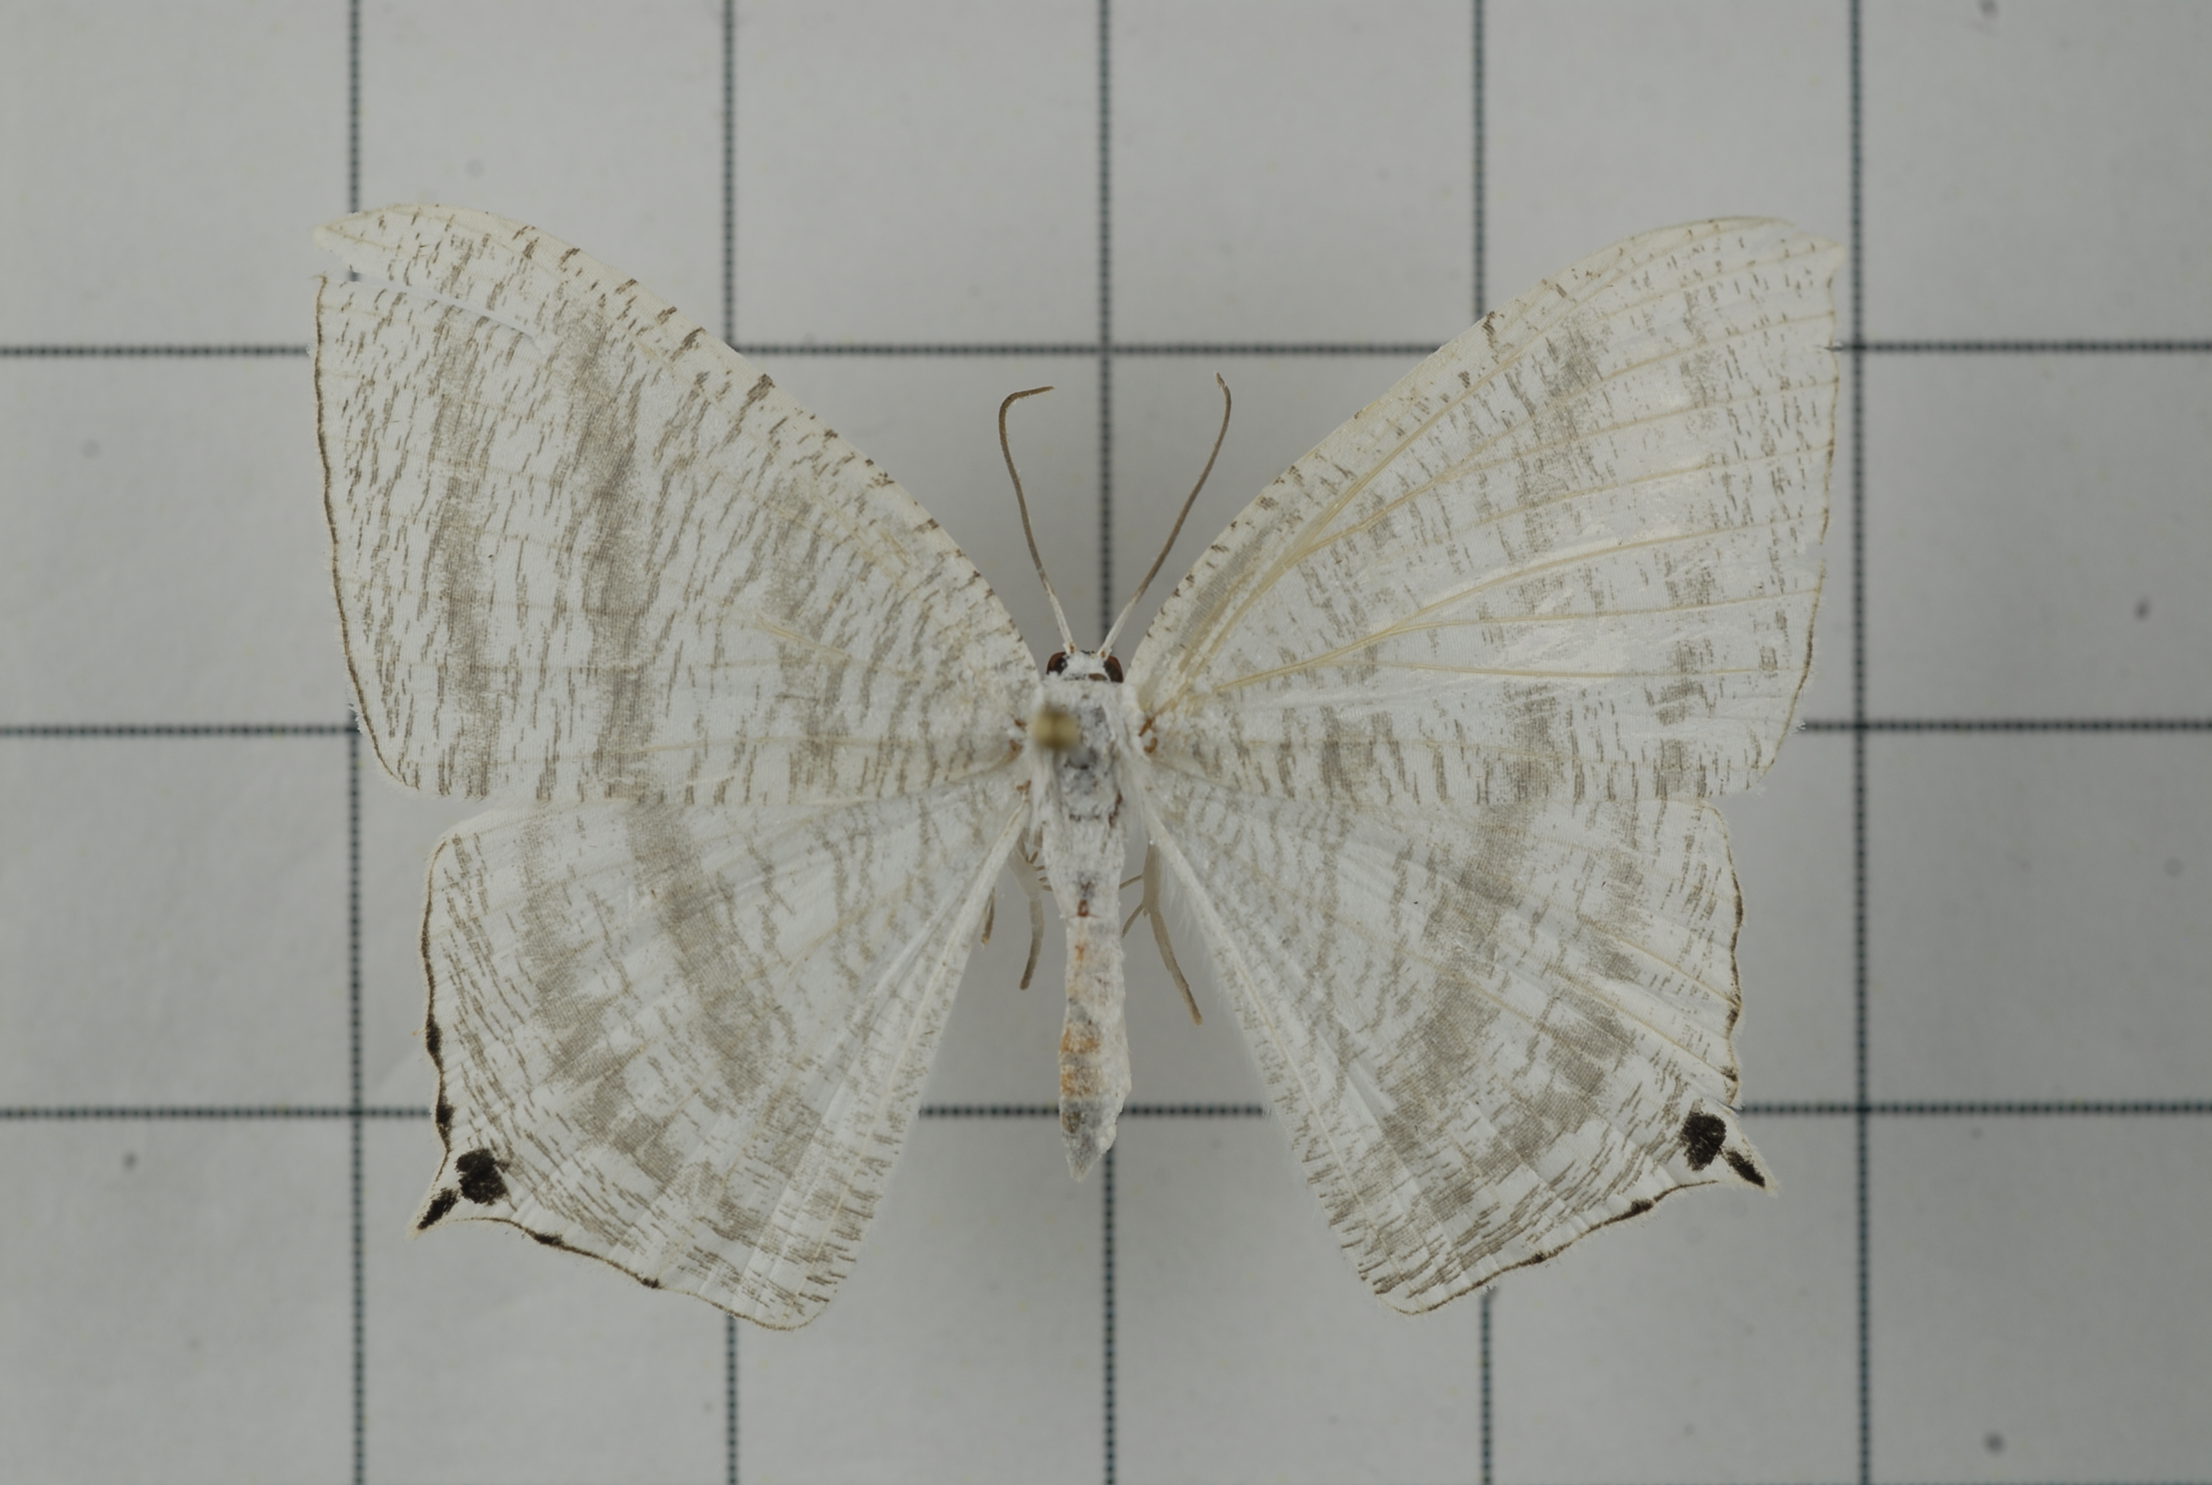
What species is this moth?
Micronia aculeata
